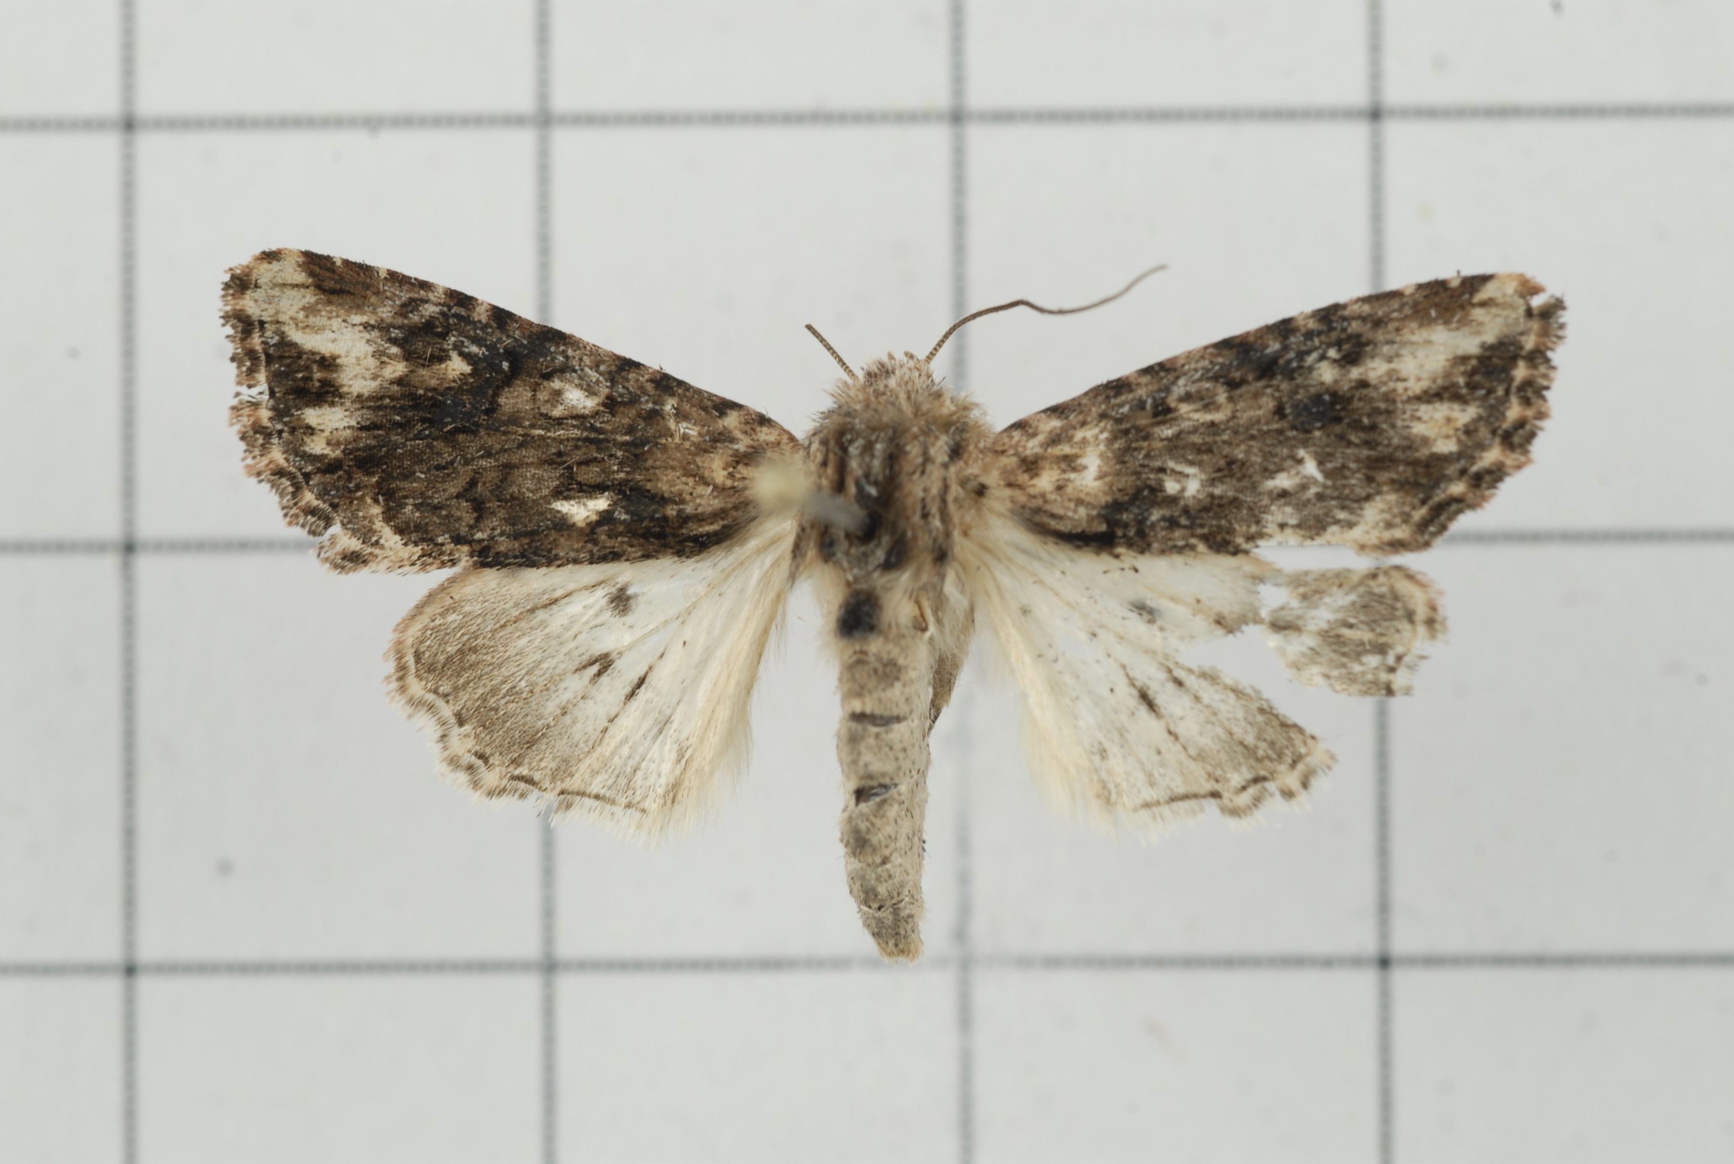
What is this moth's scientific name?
Lithopolia confusa confusa
